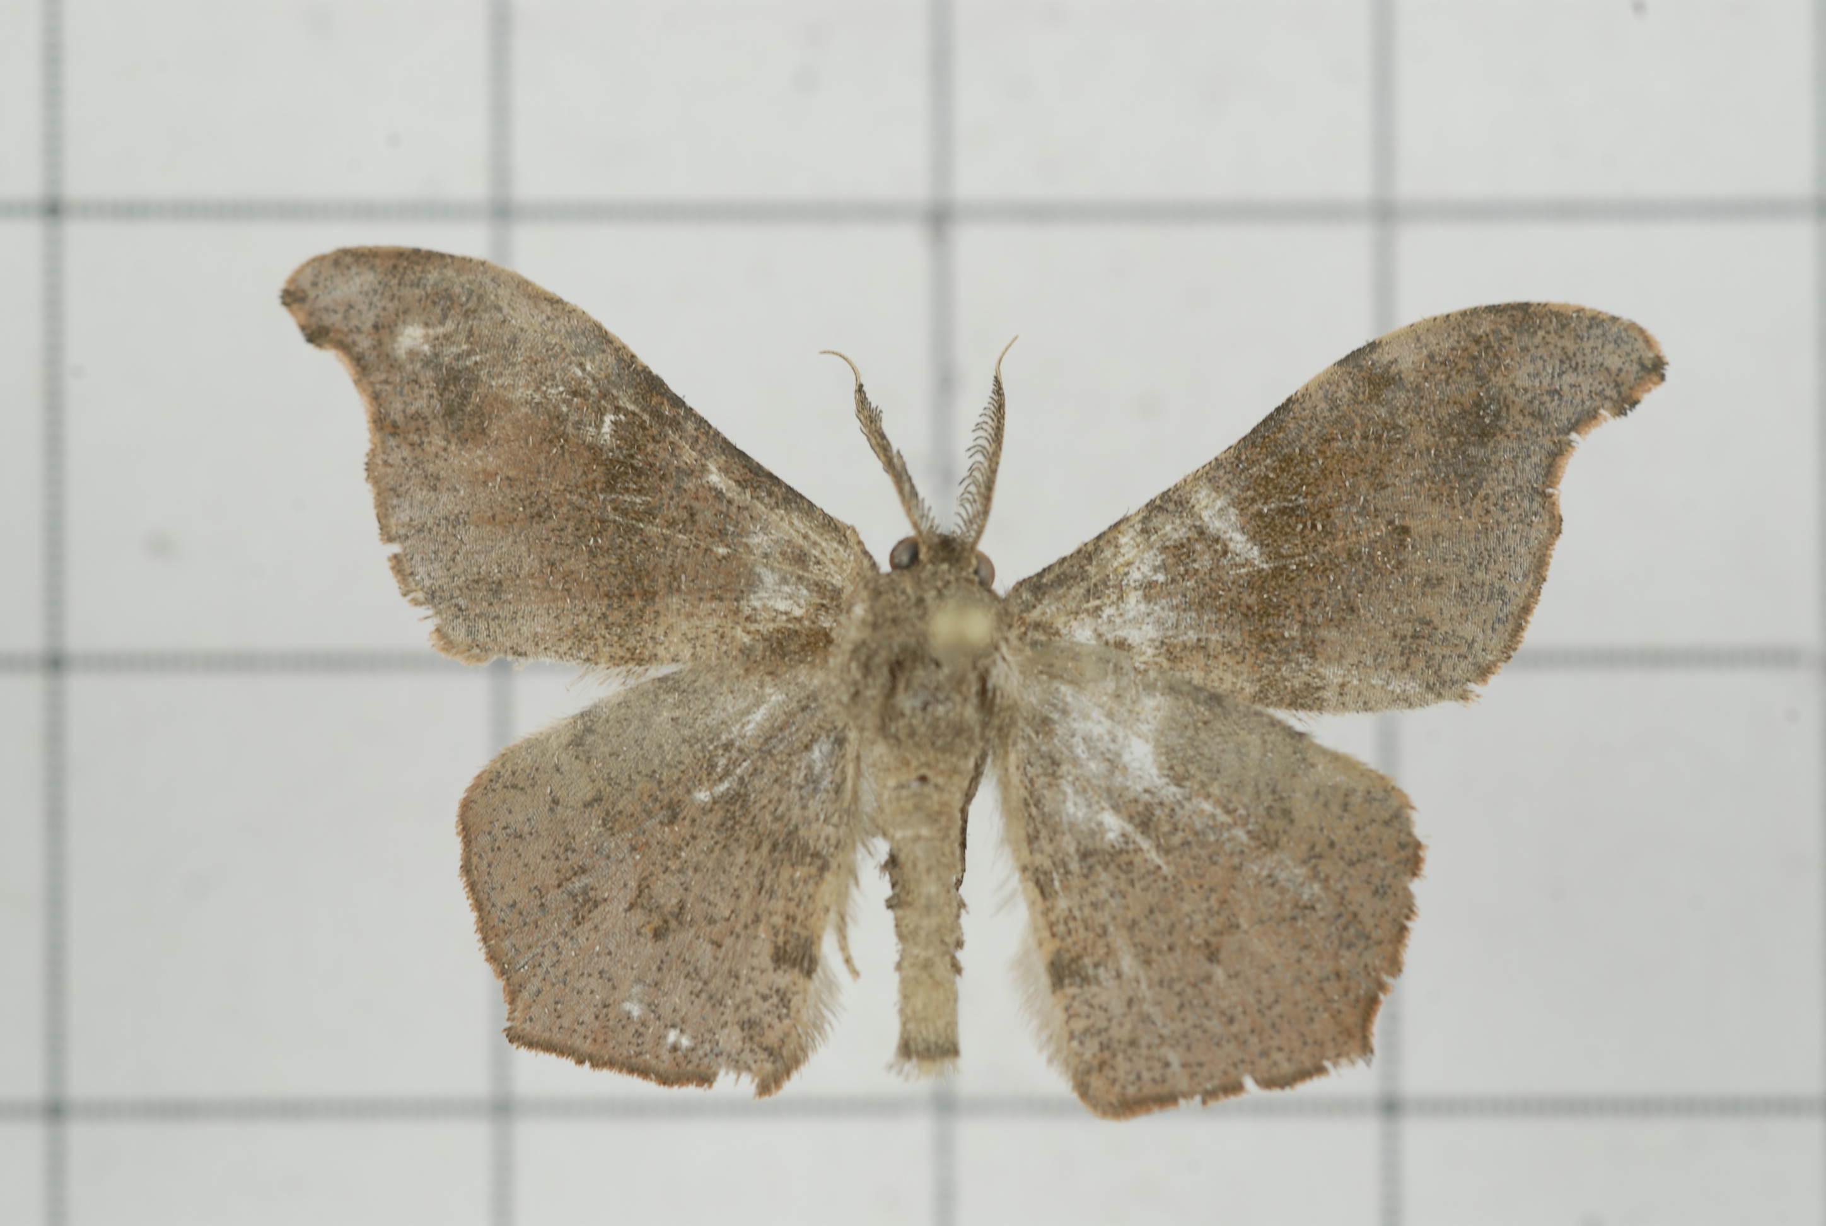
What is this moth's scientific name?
Hyposidra talaca talaca
